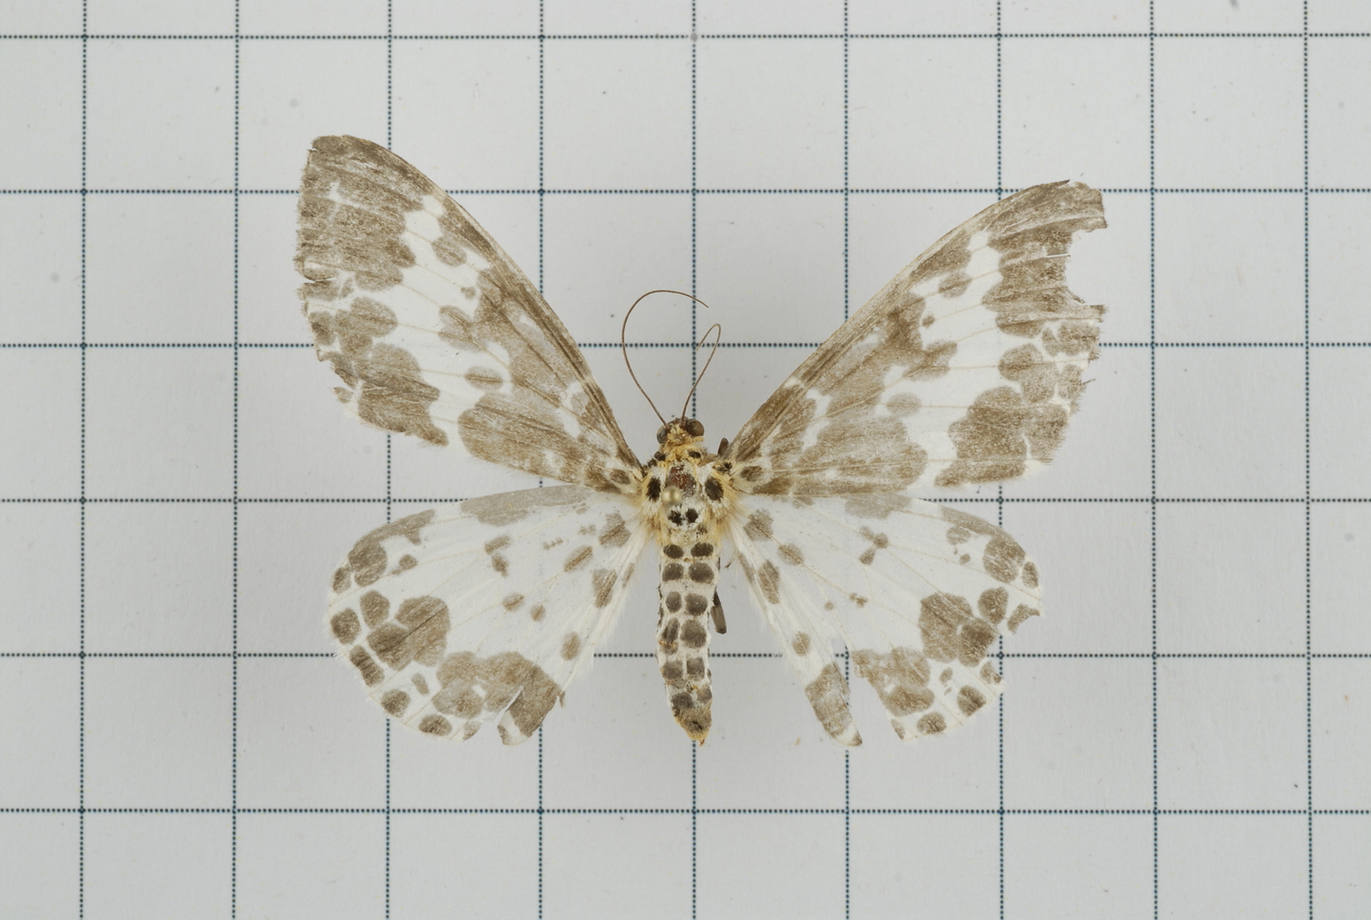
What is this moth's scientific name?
Pogonopygia pavida pavida
